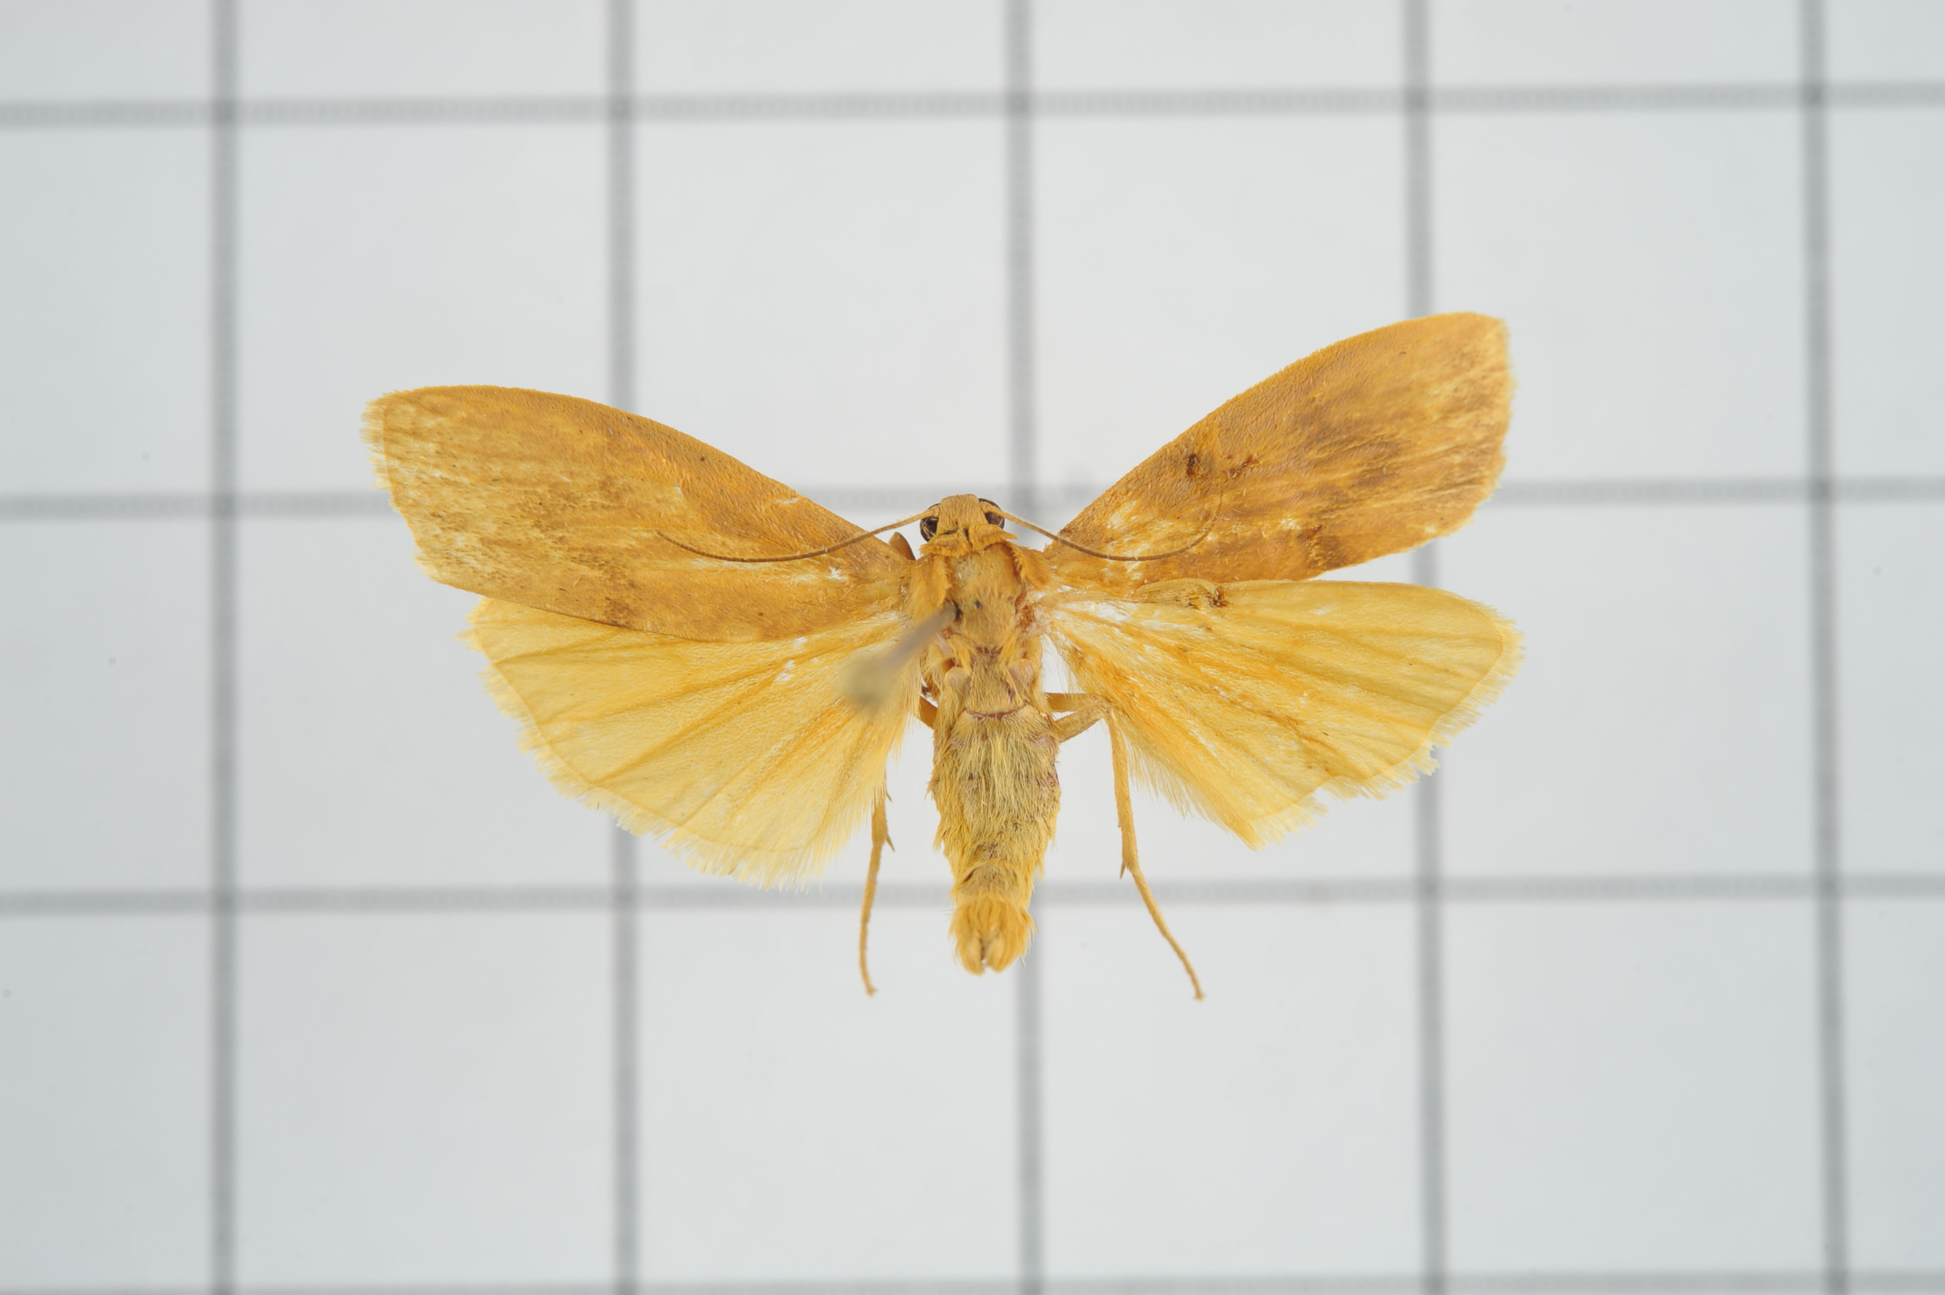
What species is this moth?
Teuloma tainebula
